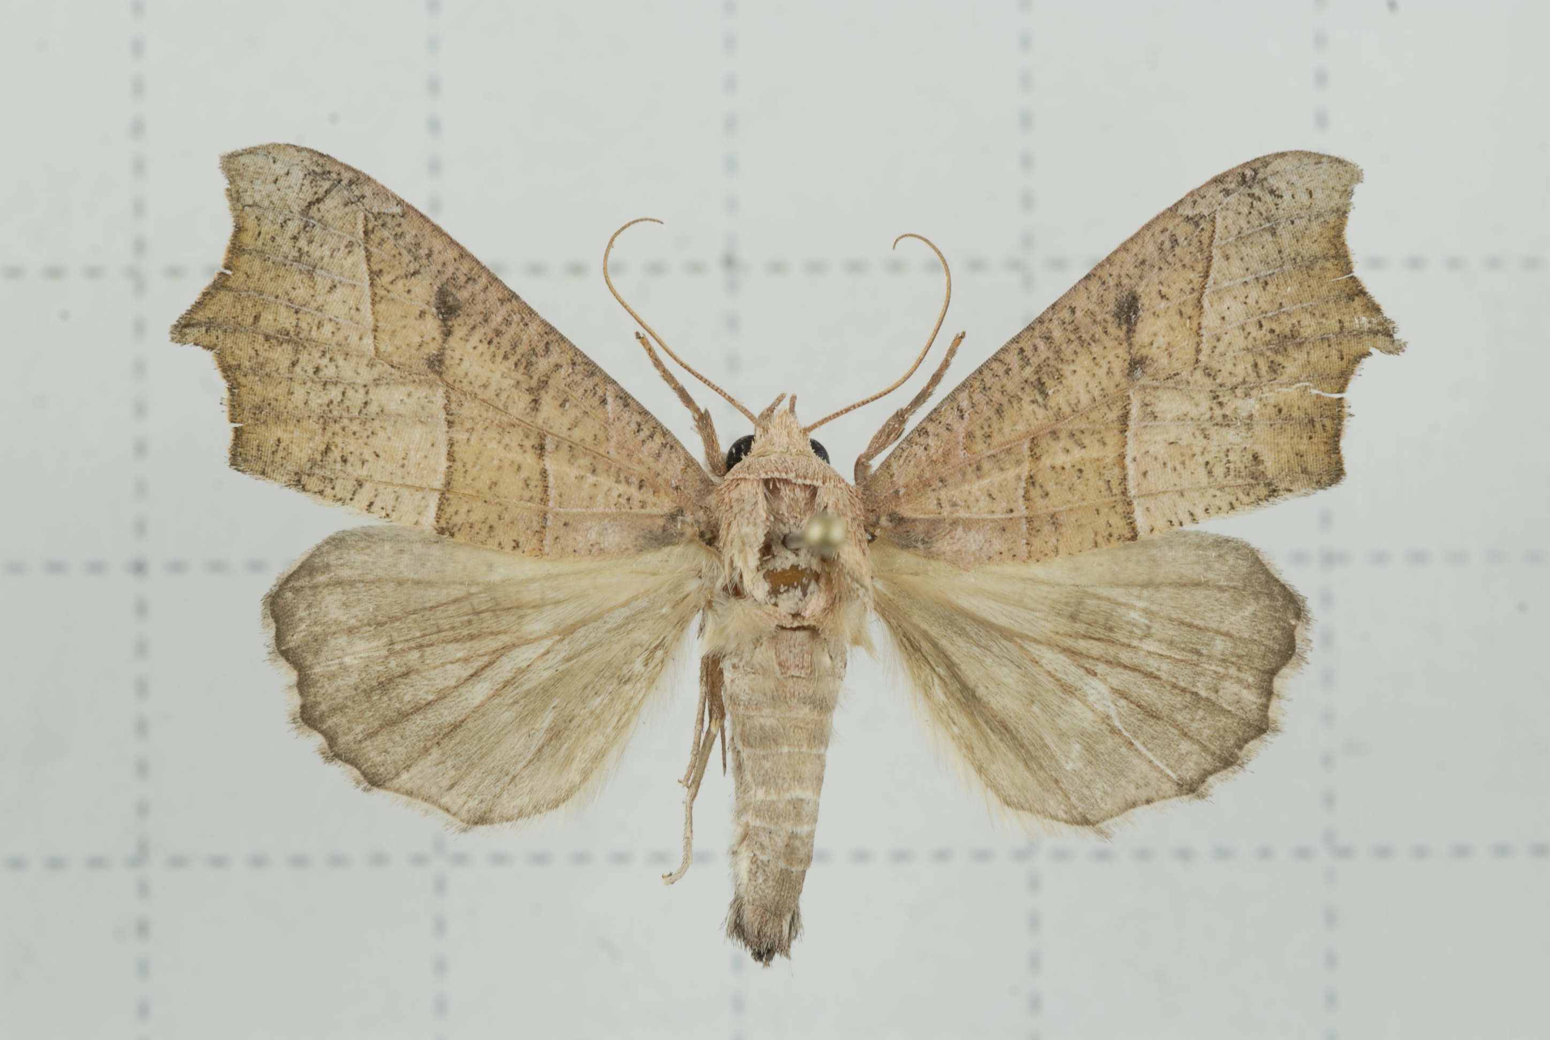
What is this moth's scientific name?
Gonitis mesogona
